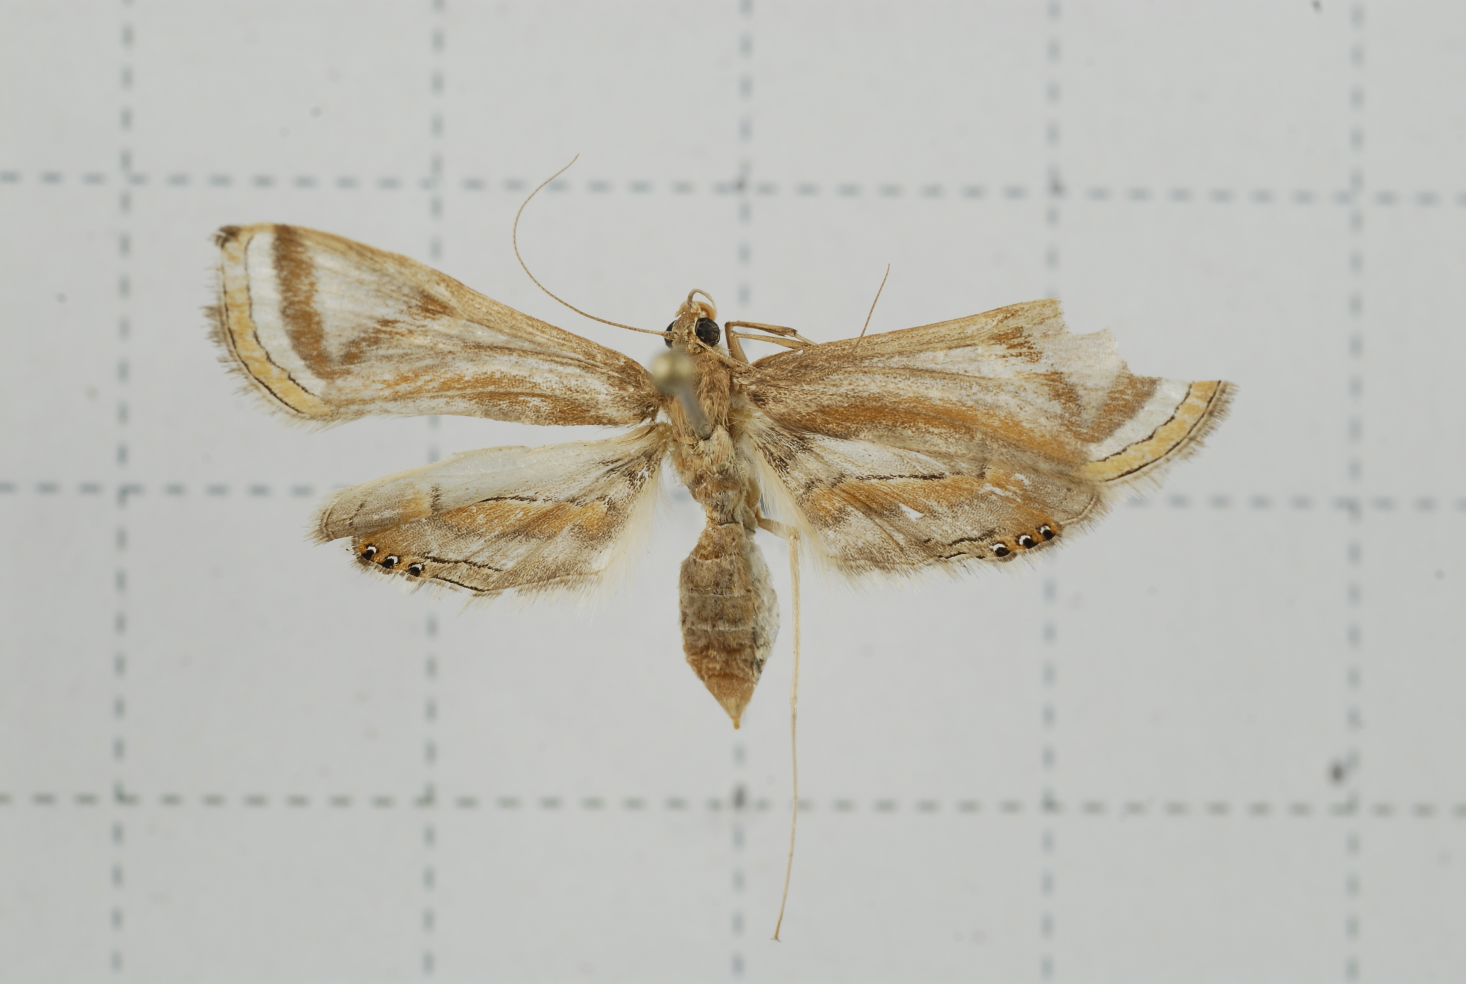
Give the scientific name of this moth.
Eoophyla gibbosalis
